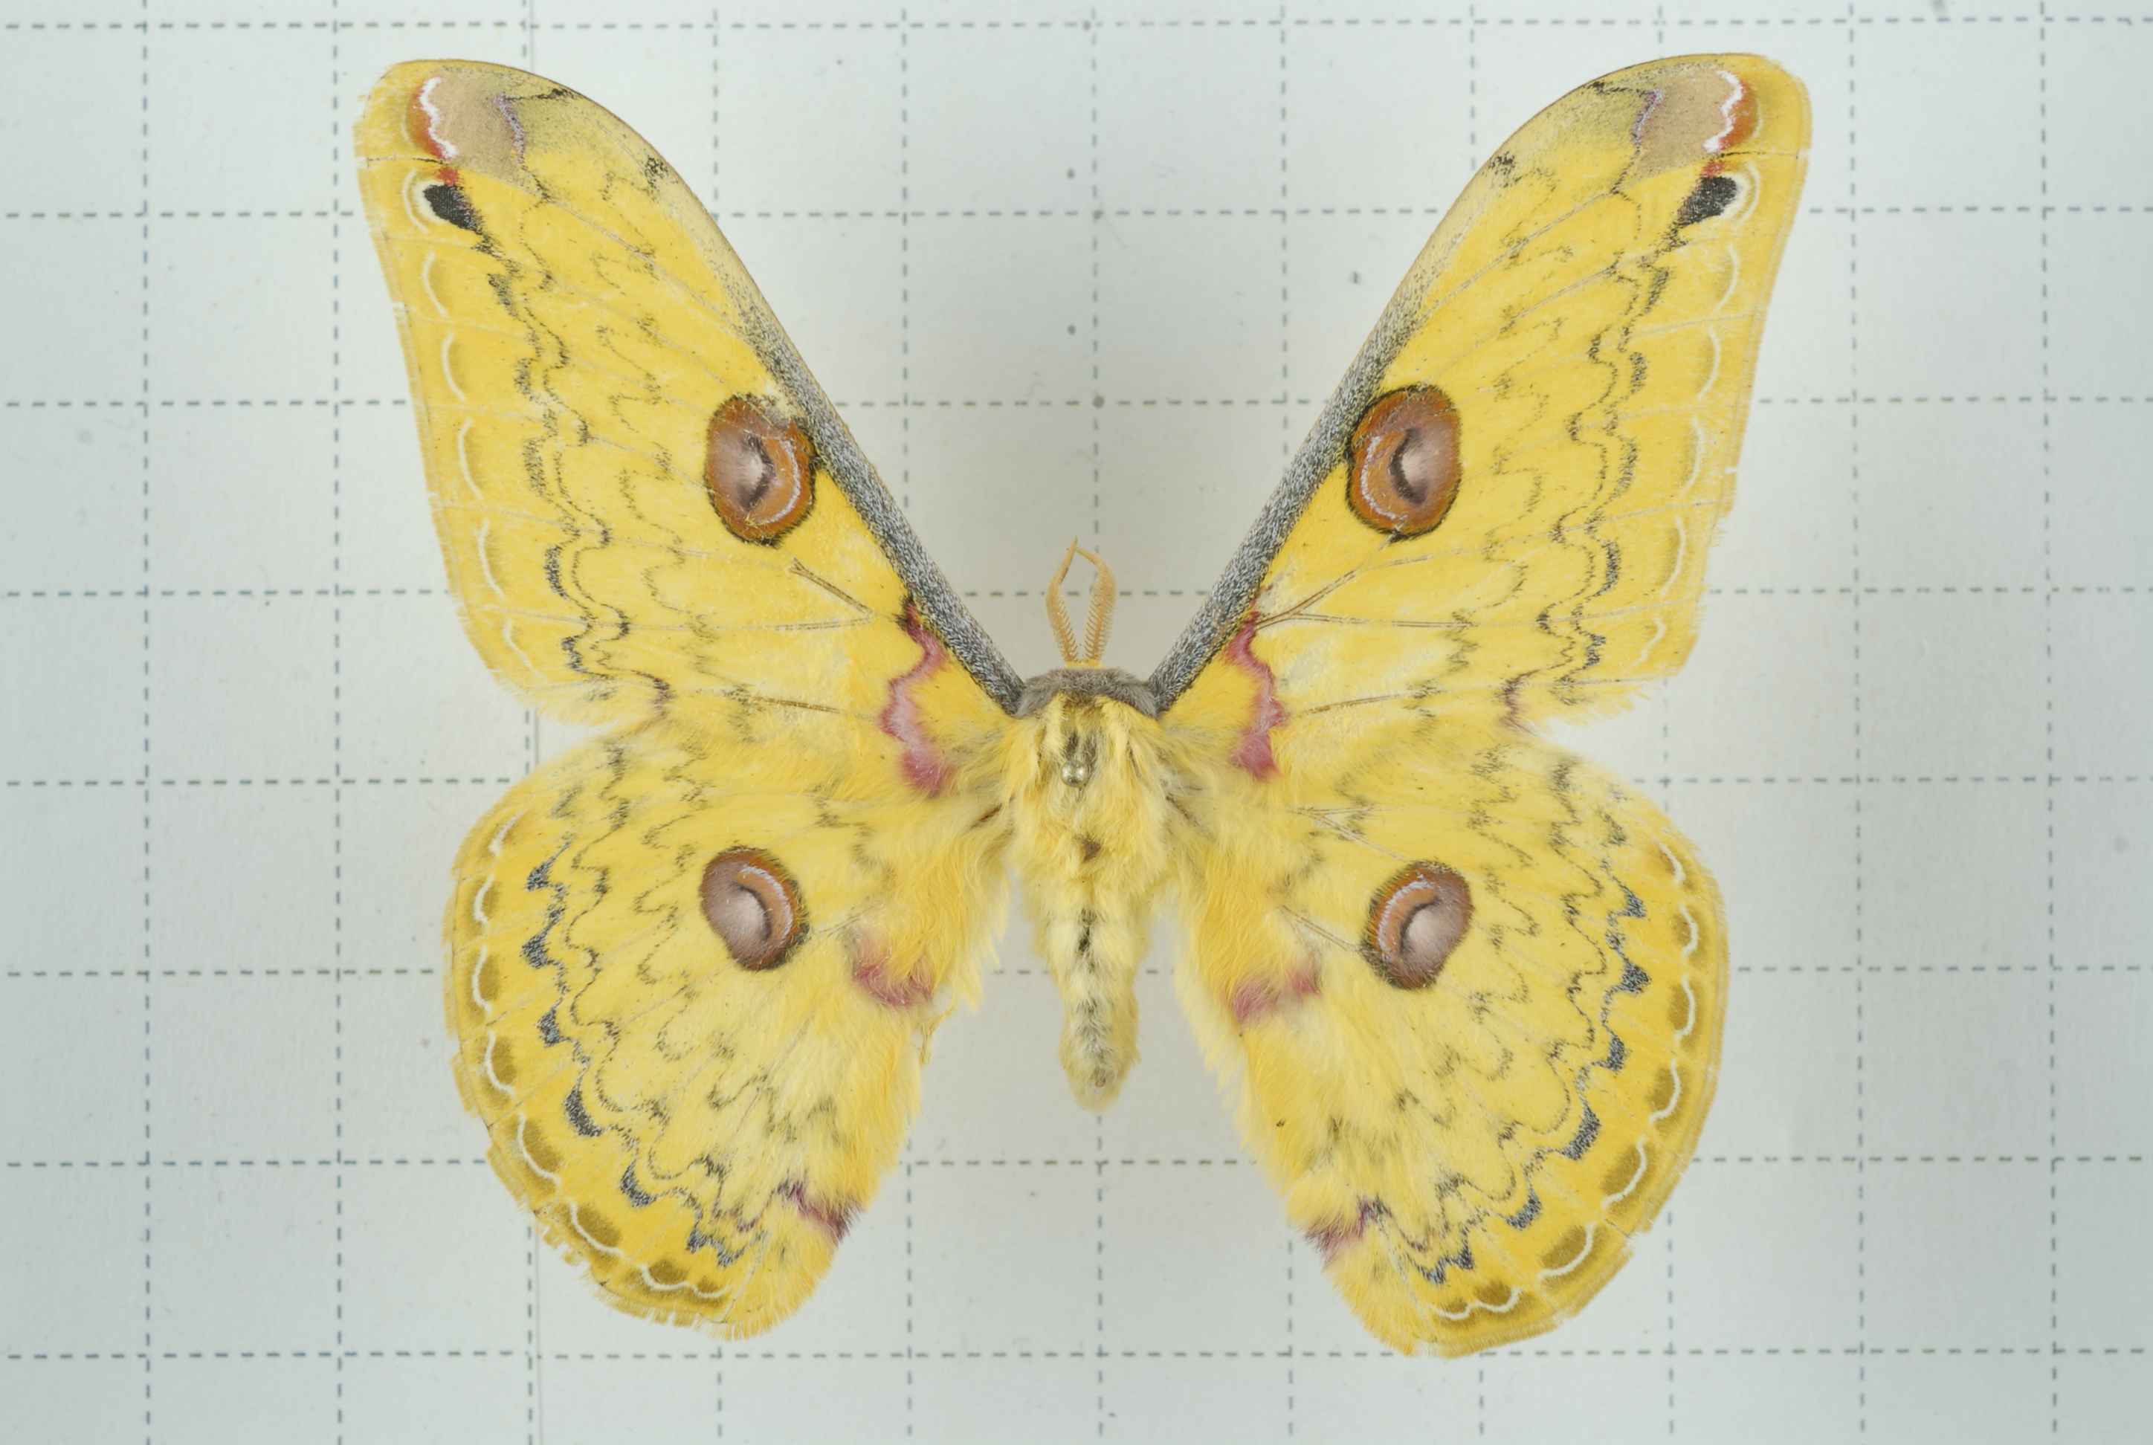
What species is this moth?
Loepa formosensis
